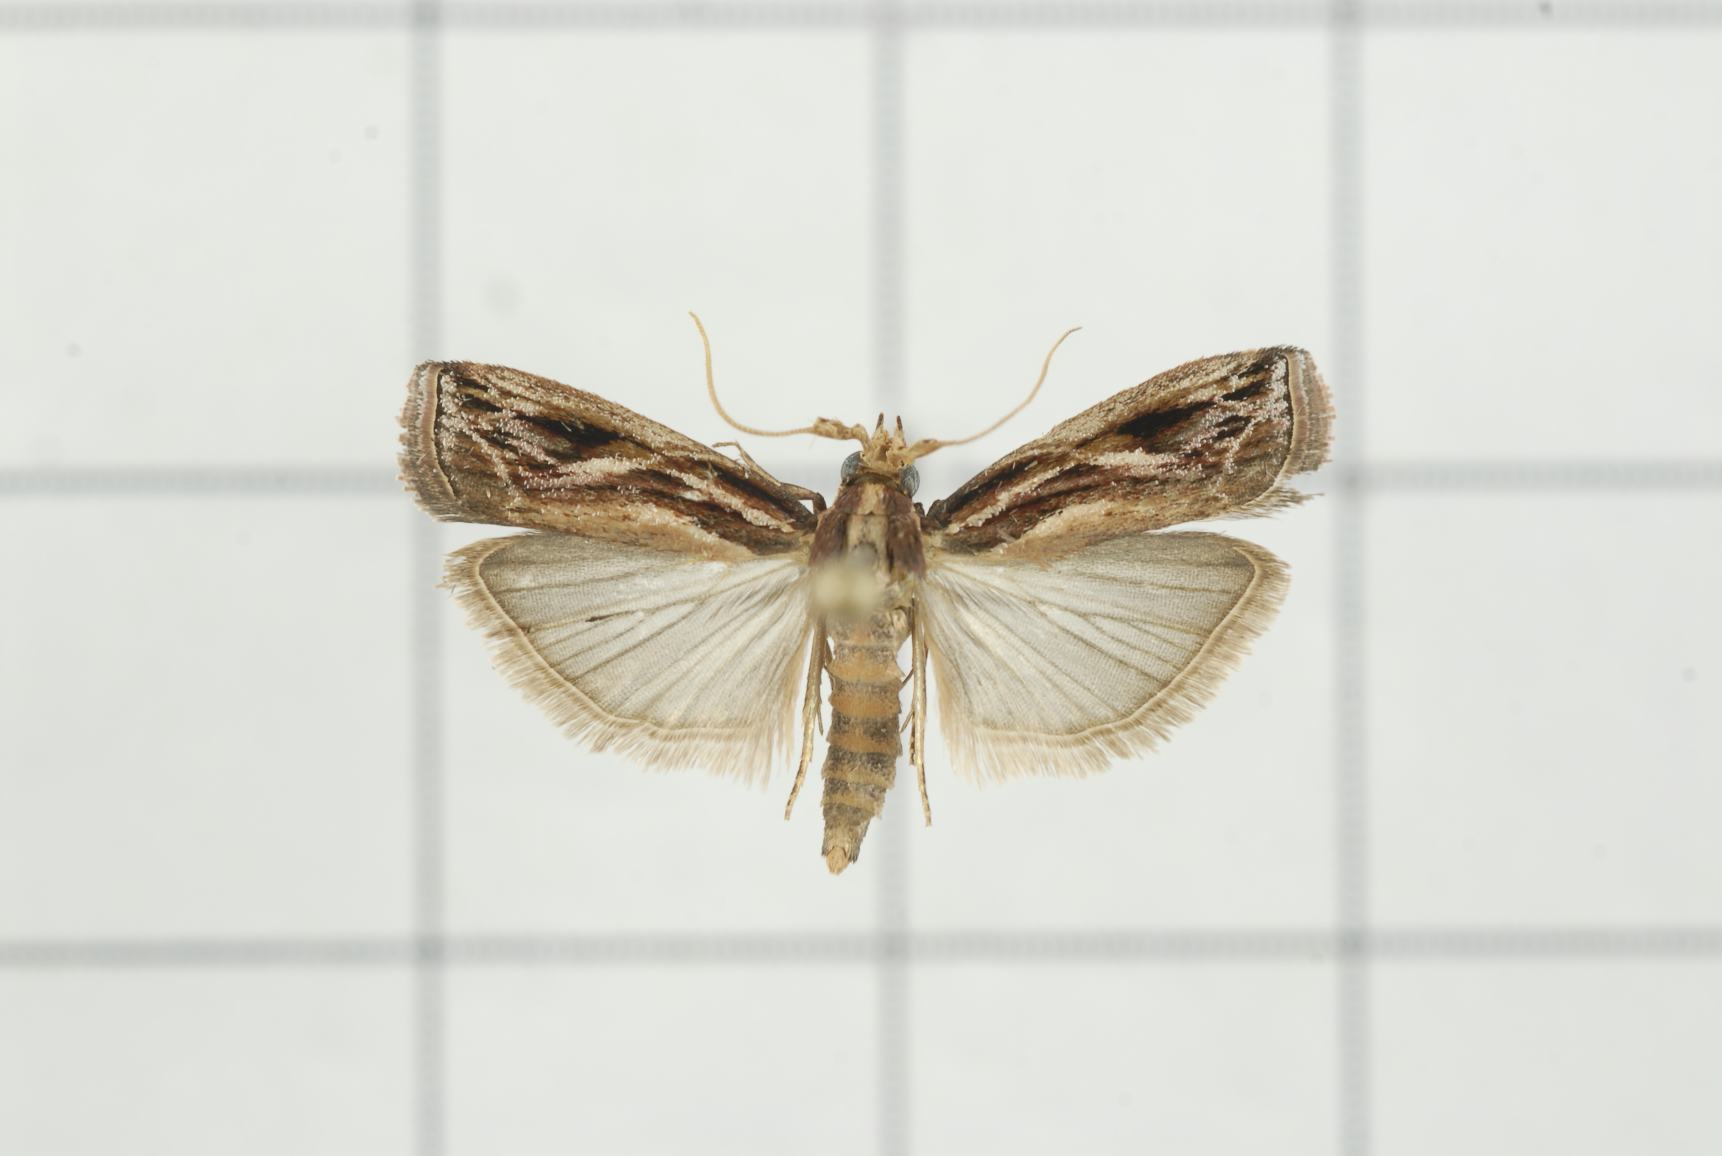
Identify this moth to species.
Spatulipalpia albistrialis
